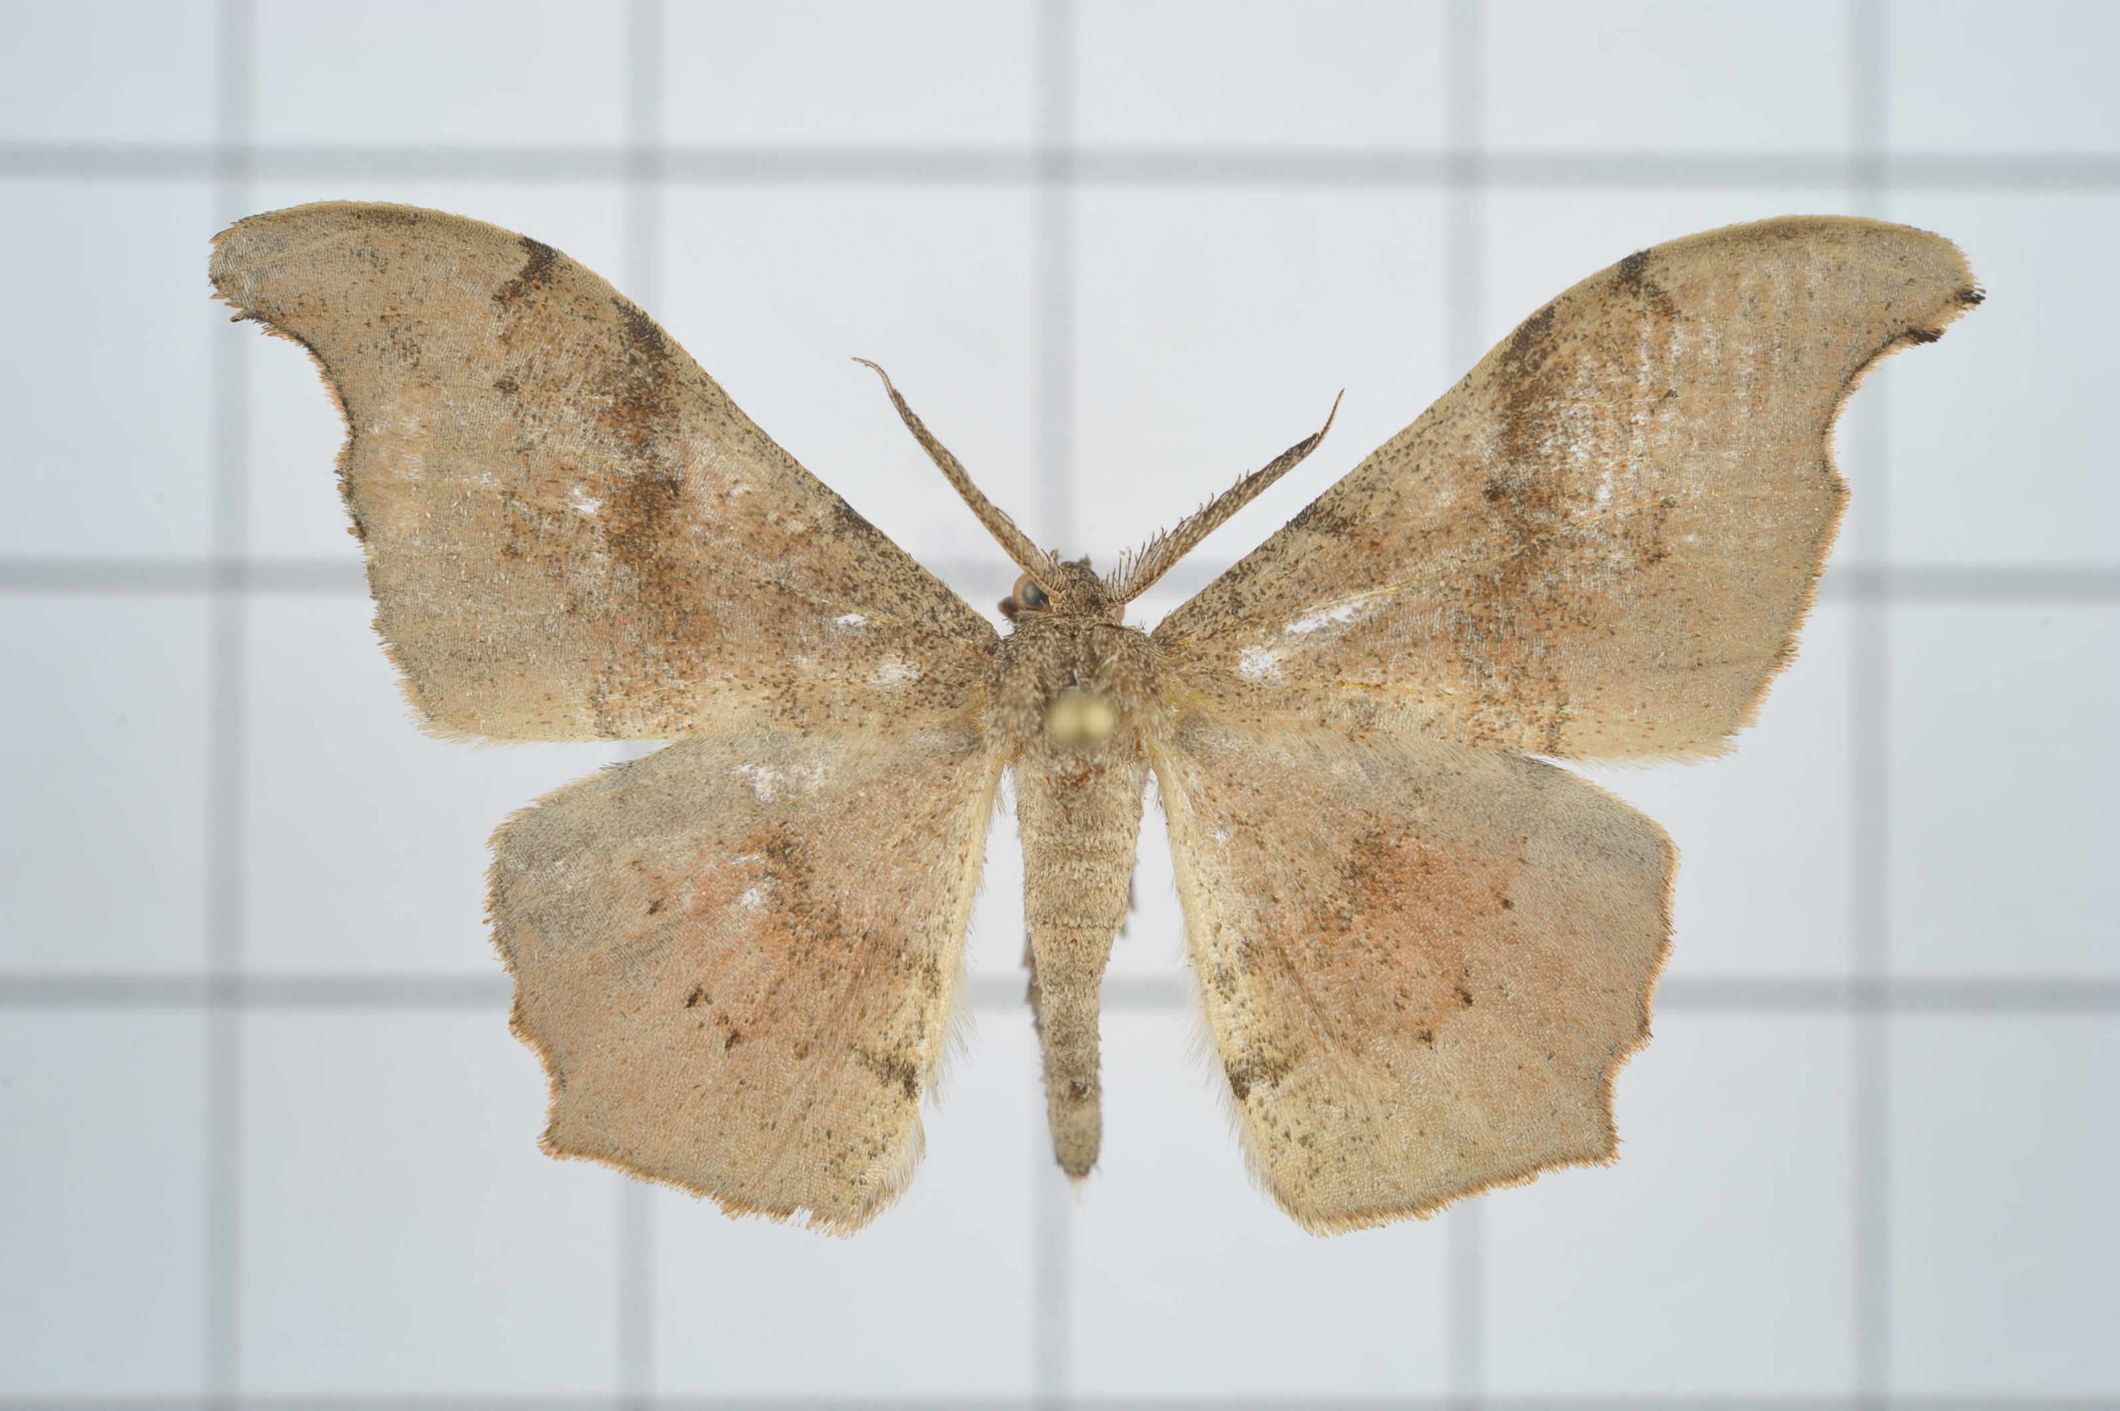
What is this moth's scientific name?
Hyposidra talaca talaca
